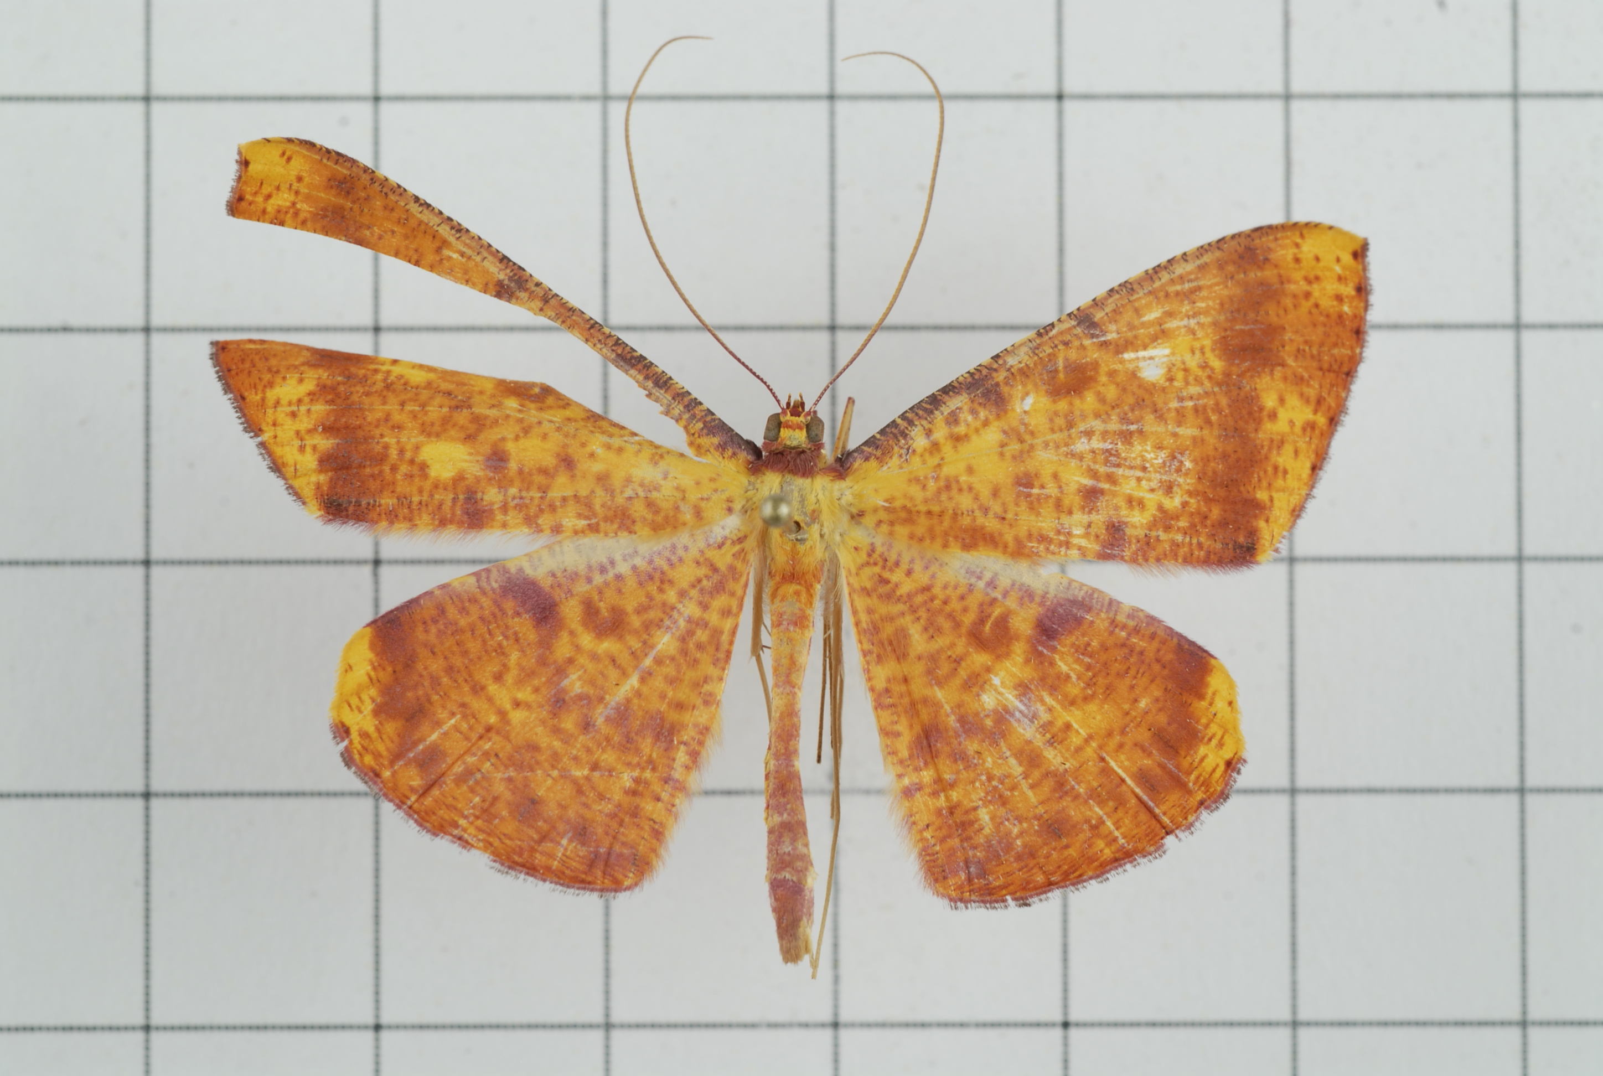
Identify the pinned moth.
Eumelea ludovicata ludovicata
